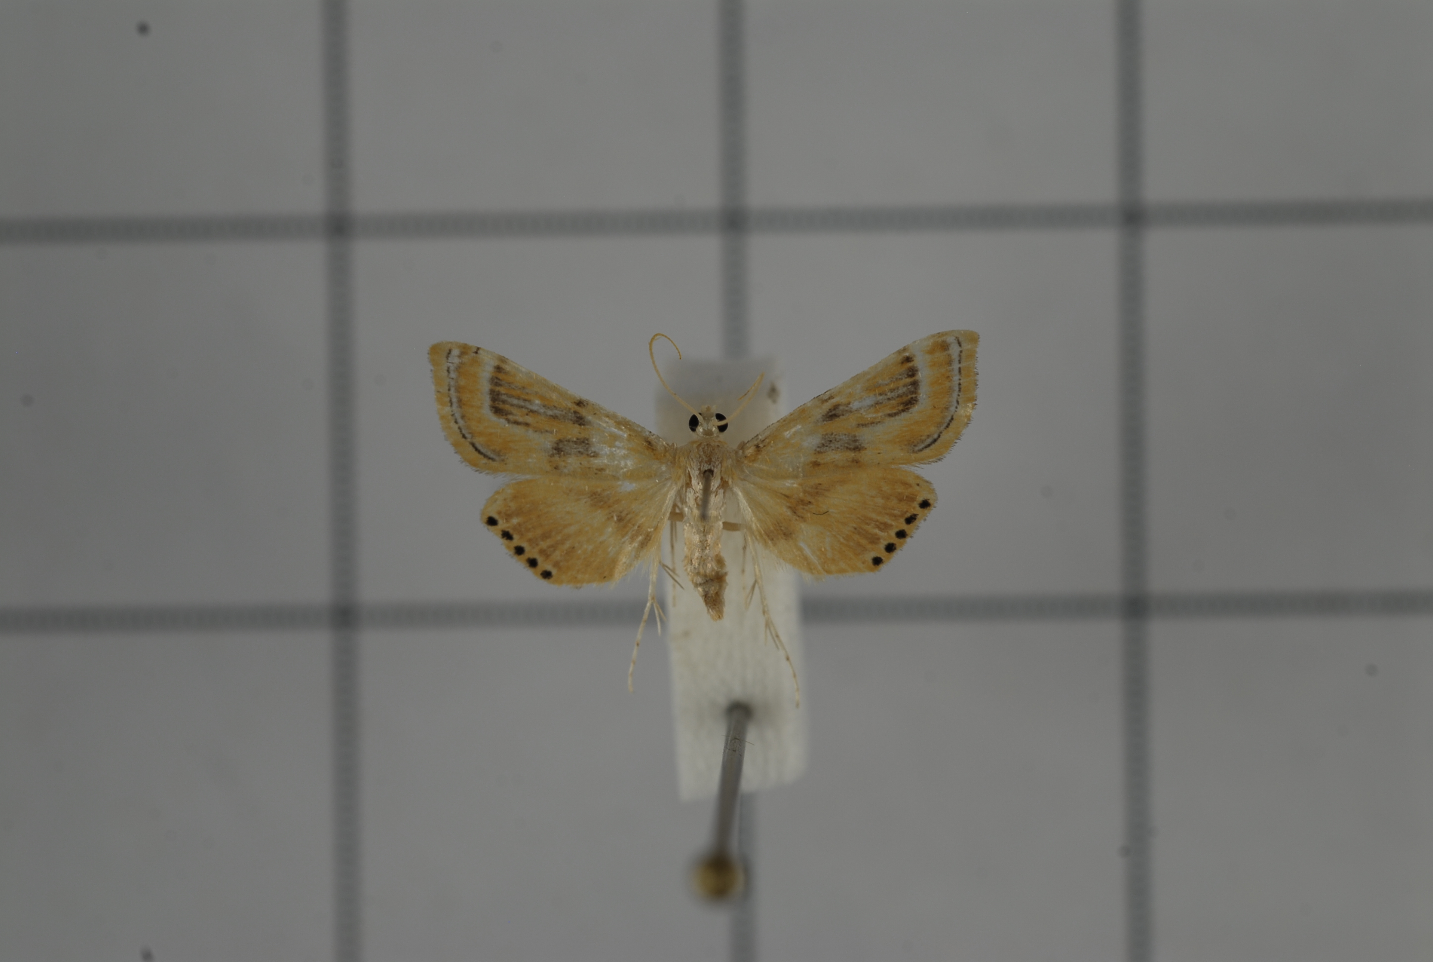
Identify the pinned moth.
Cataclysta angulata
